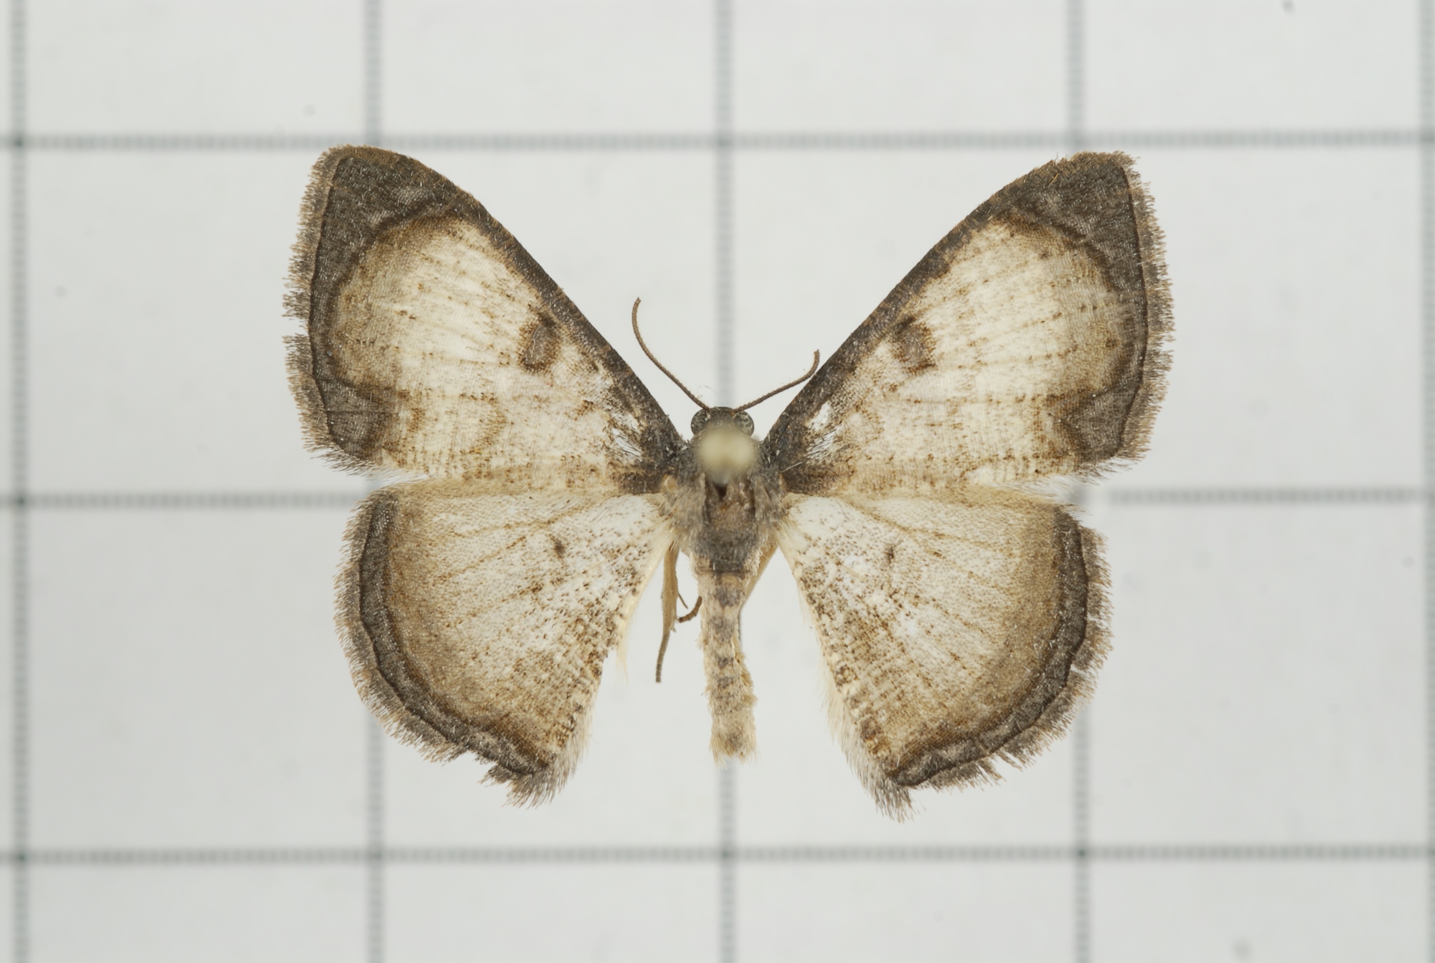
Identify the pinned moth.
Hydatocapnia gemina
